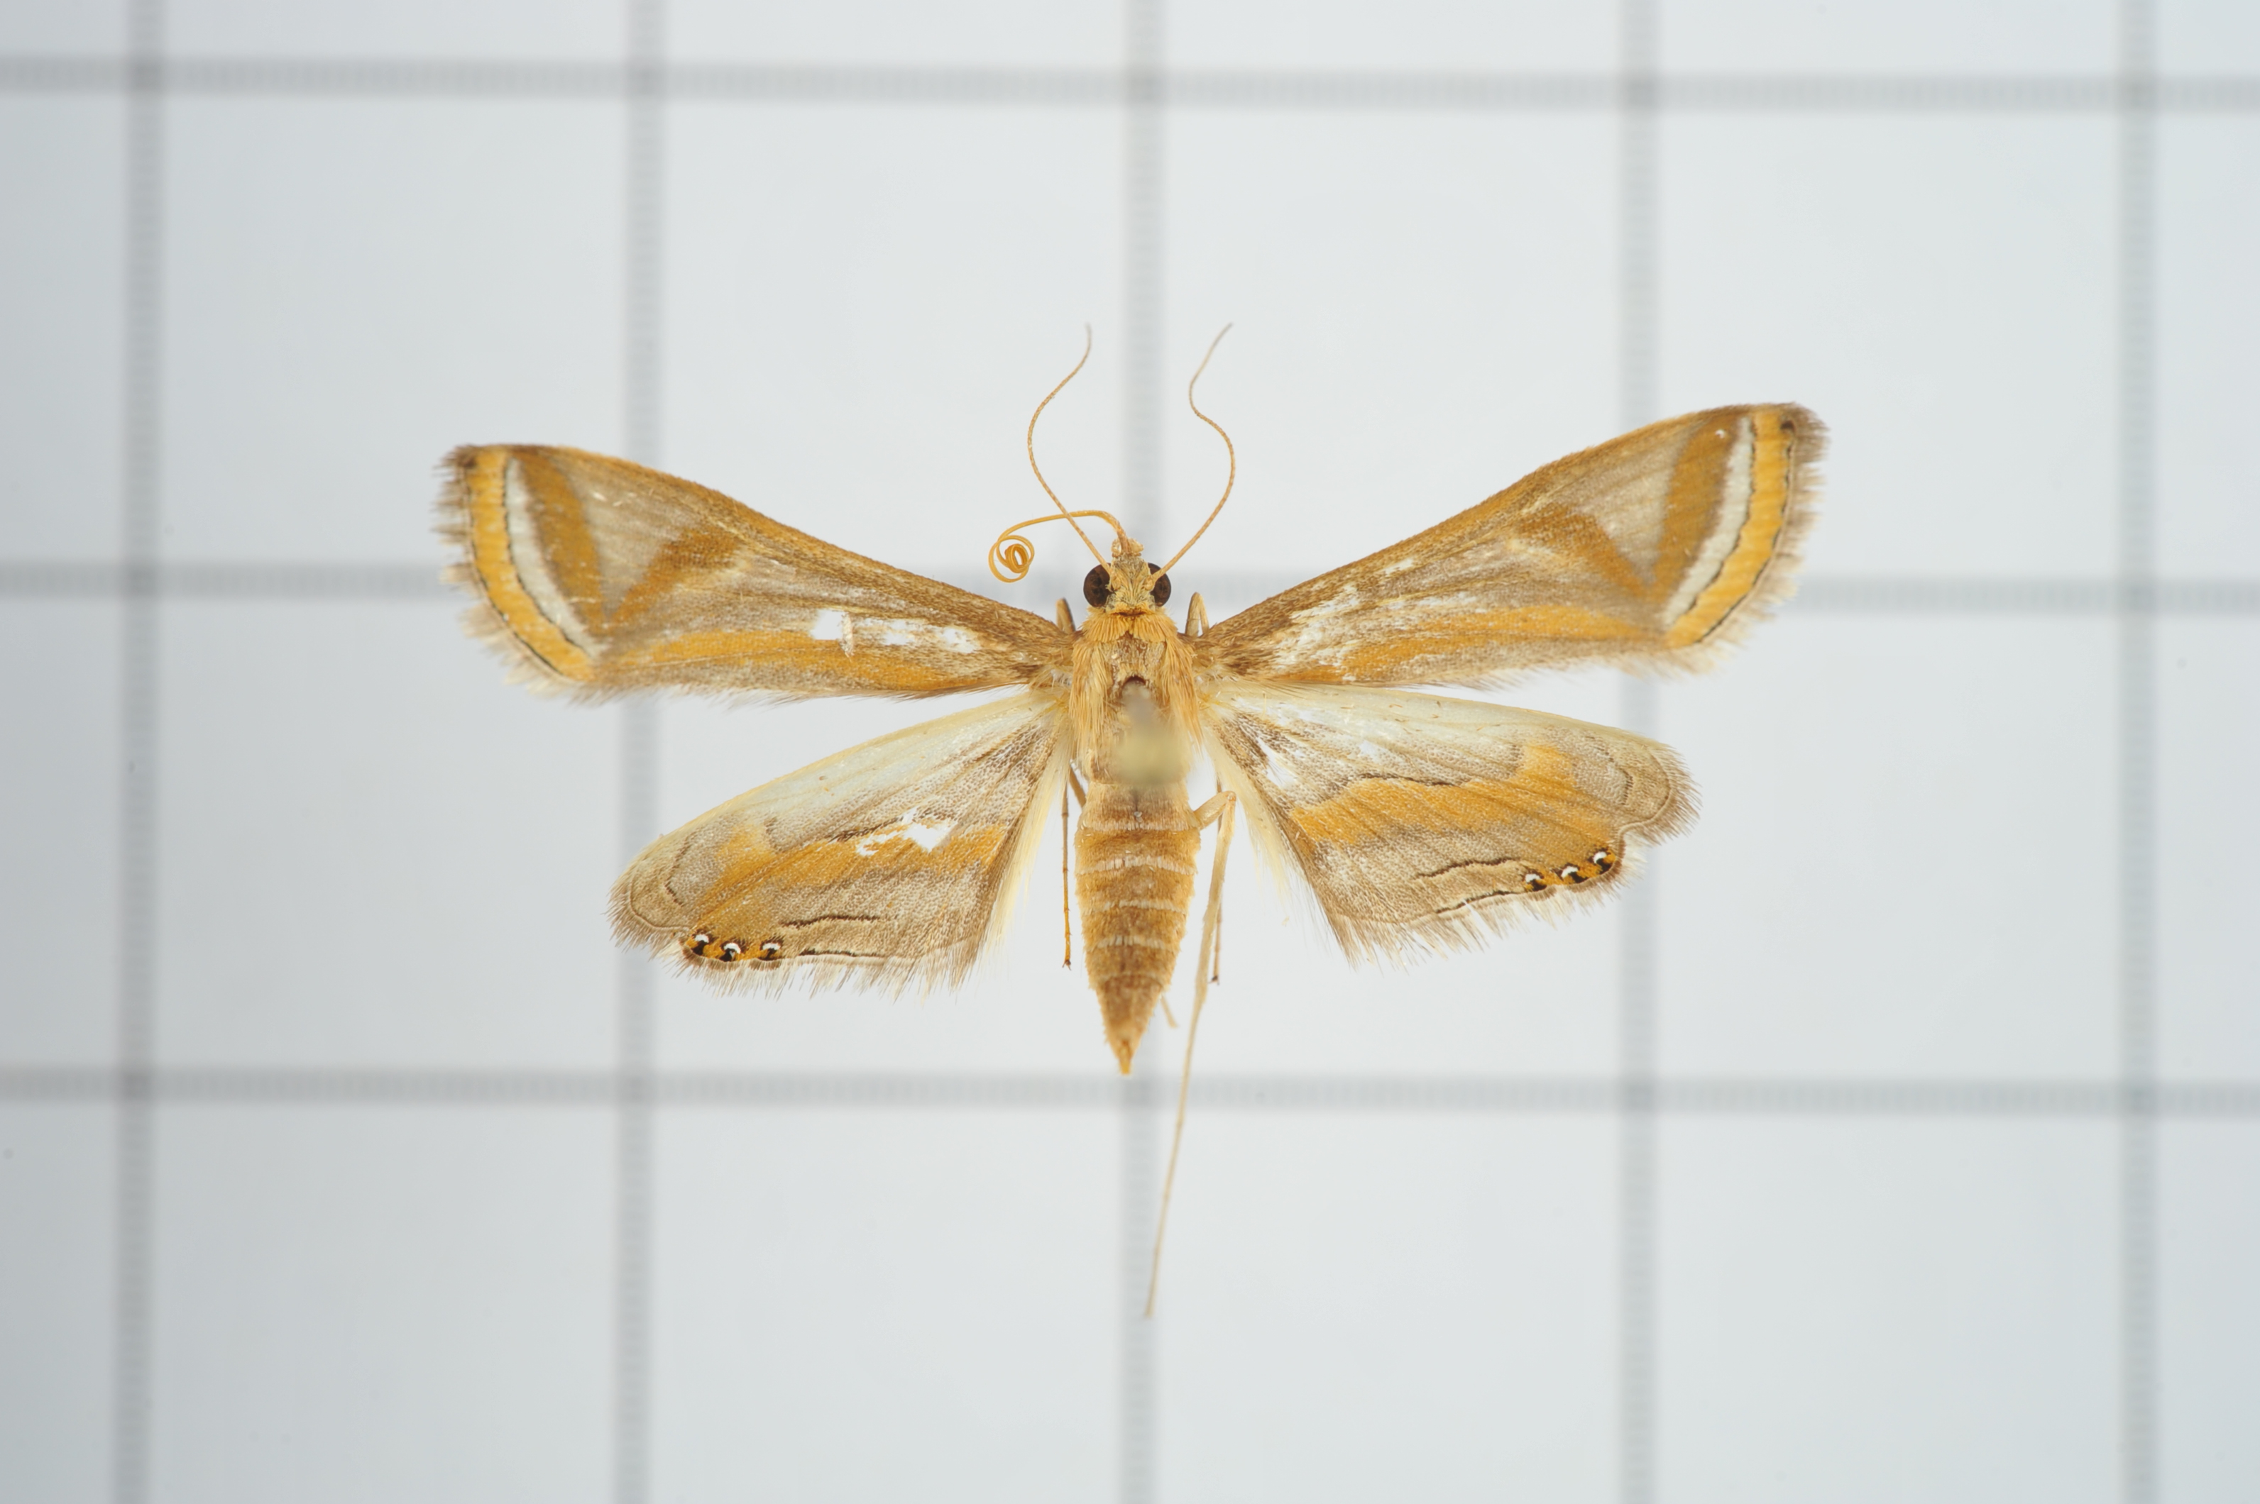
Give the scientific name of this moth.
Eoophyla gibbosalis
